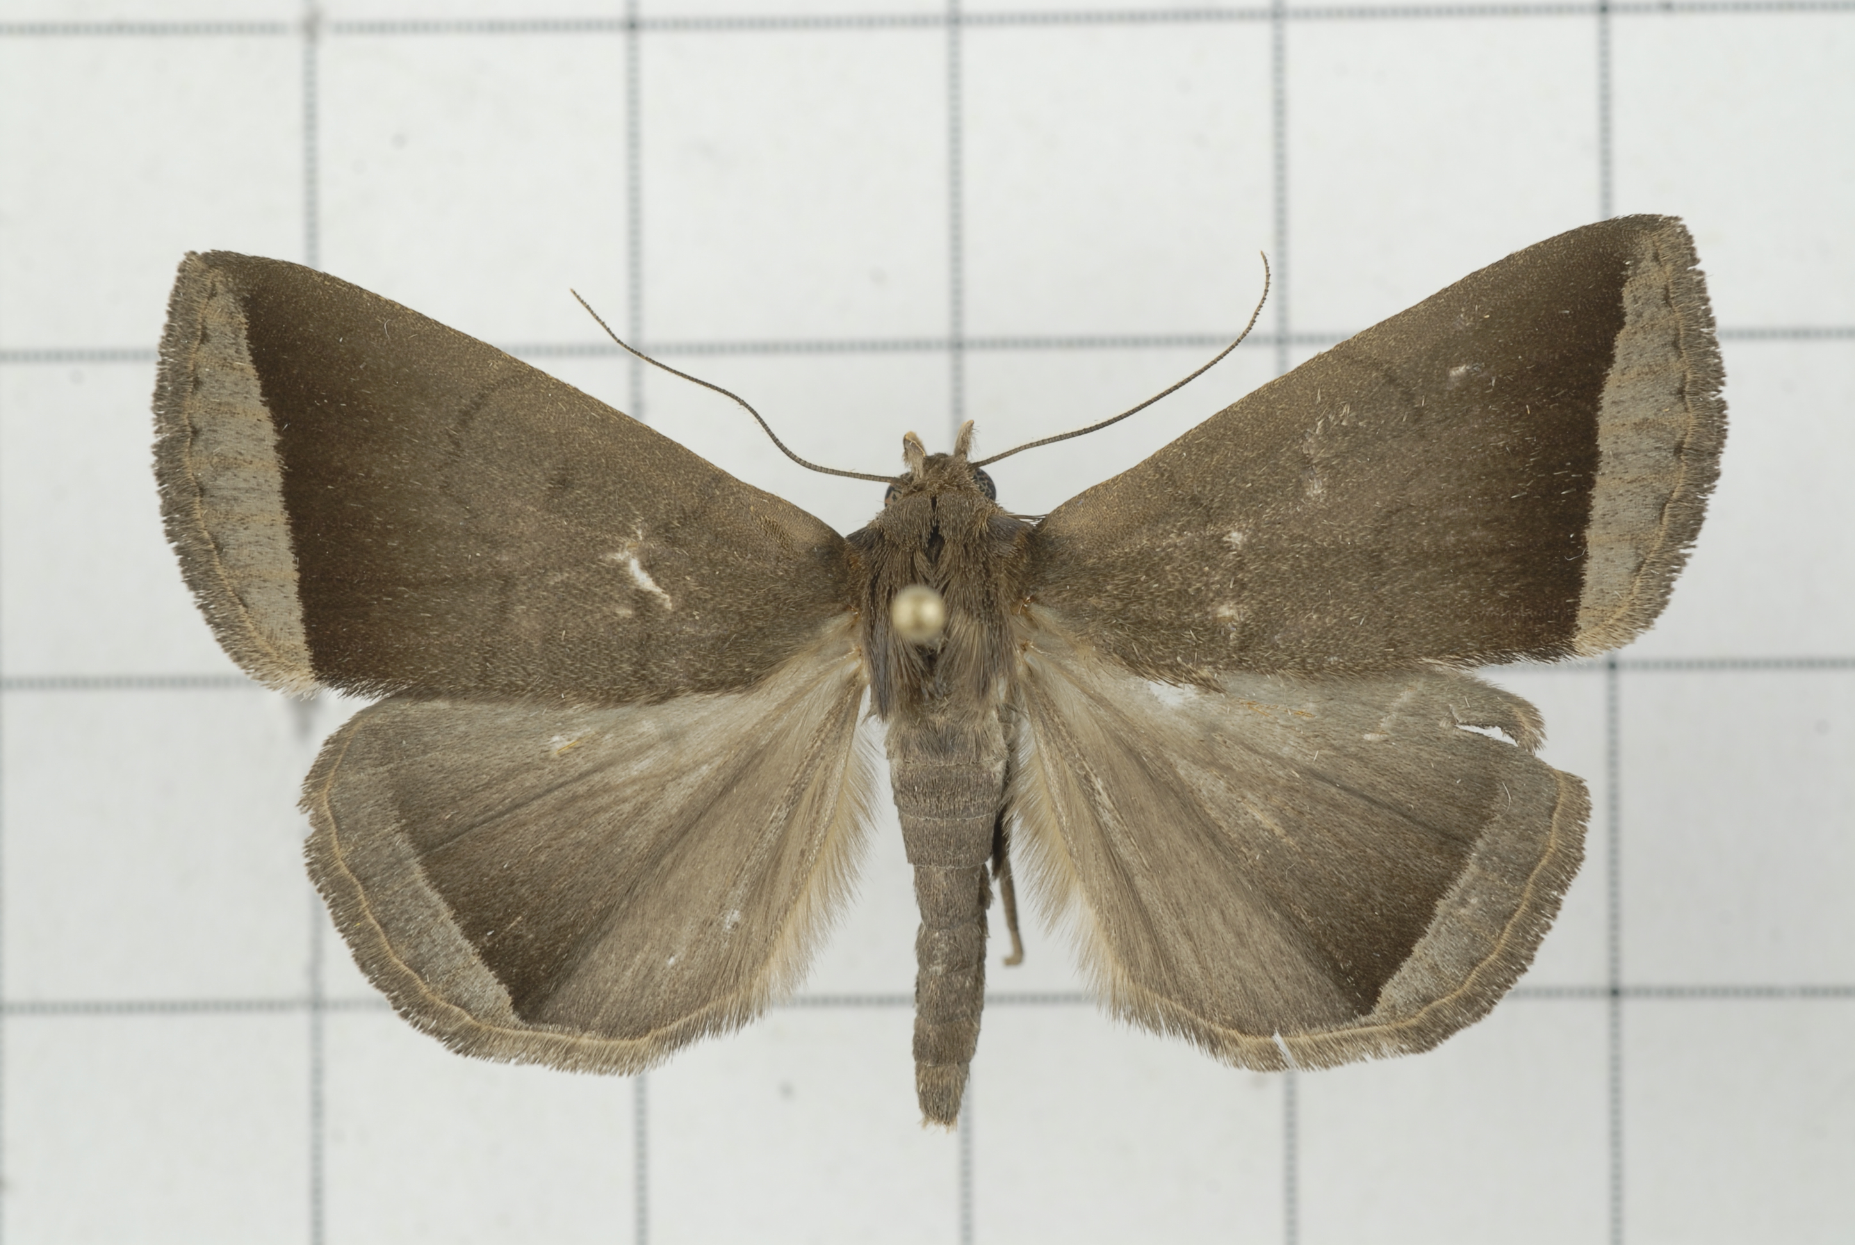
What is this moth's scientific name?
Simplicia bimarginata
